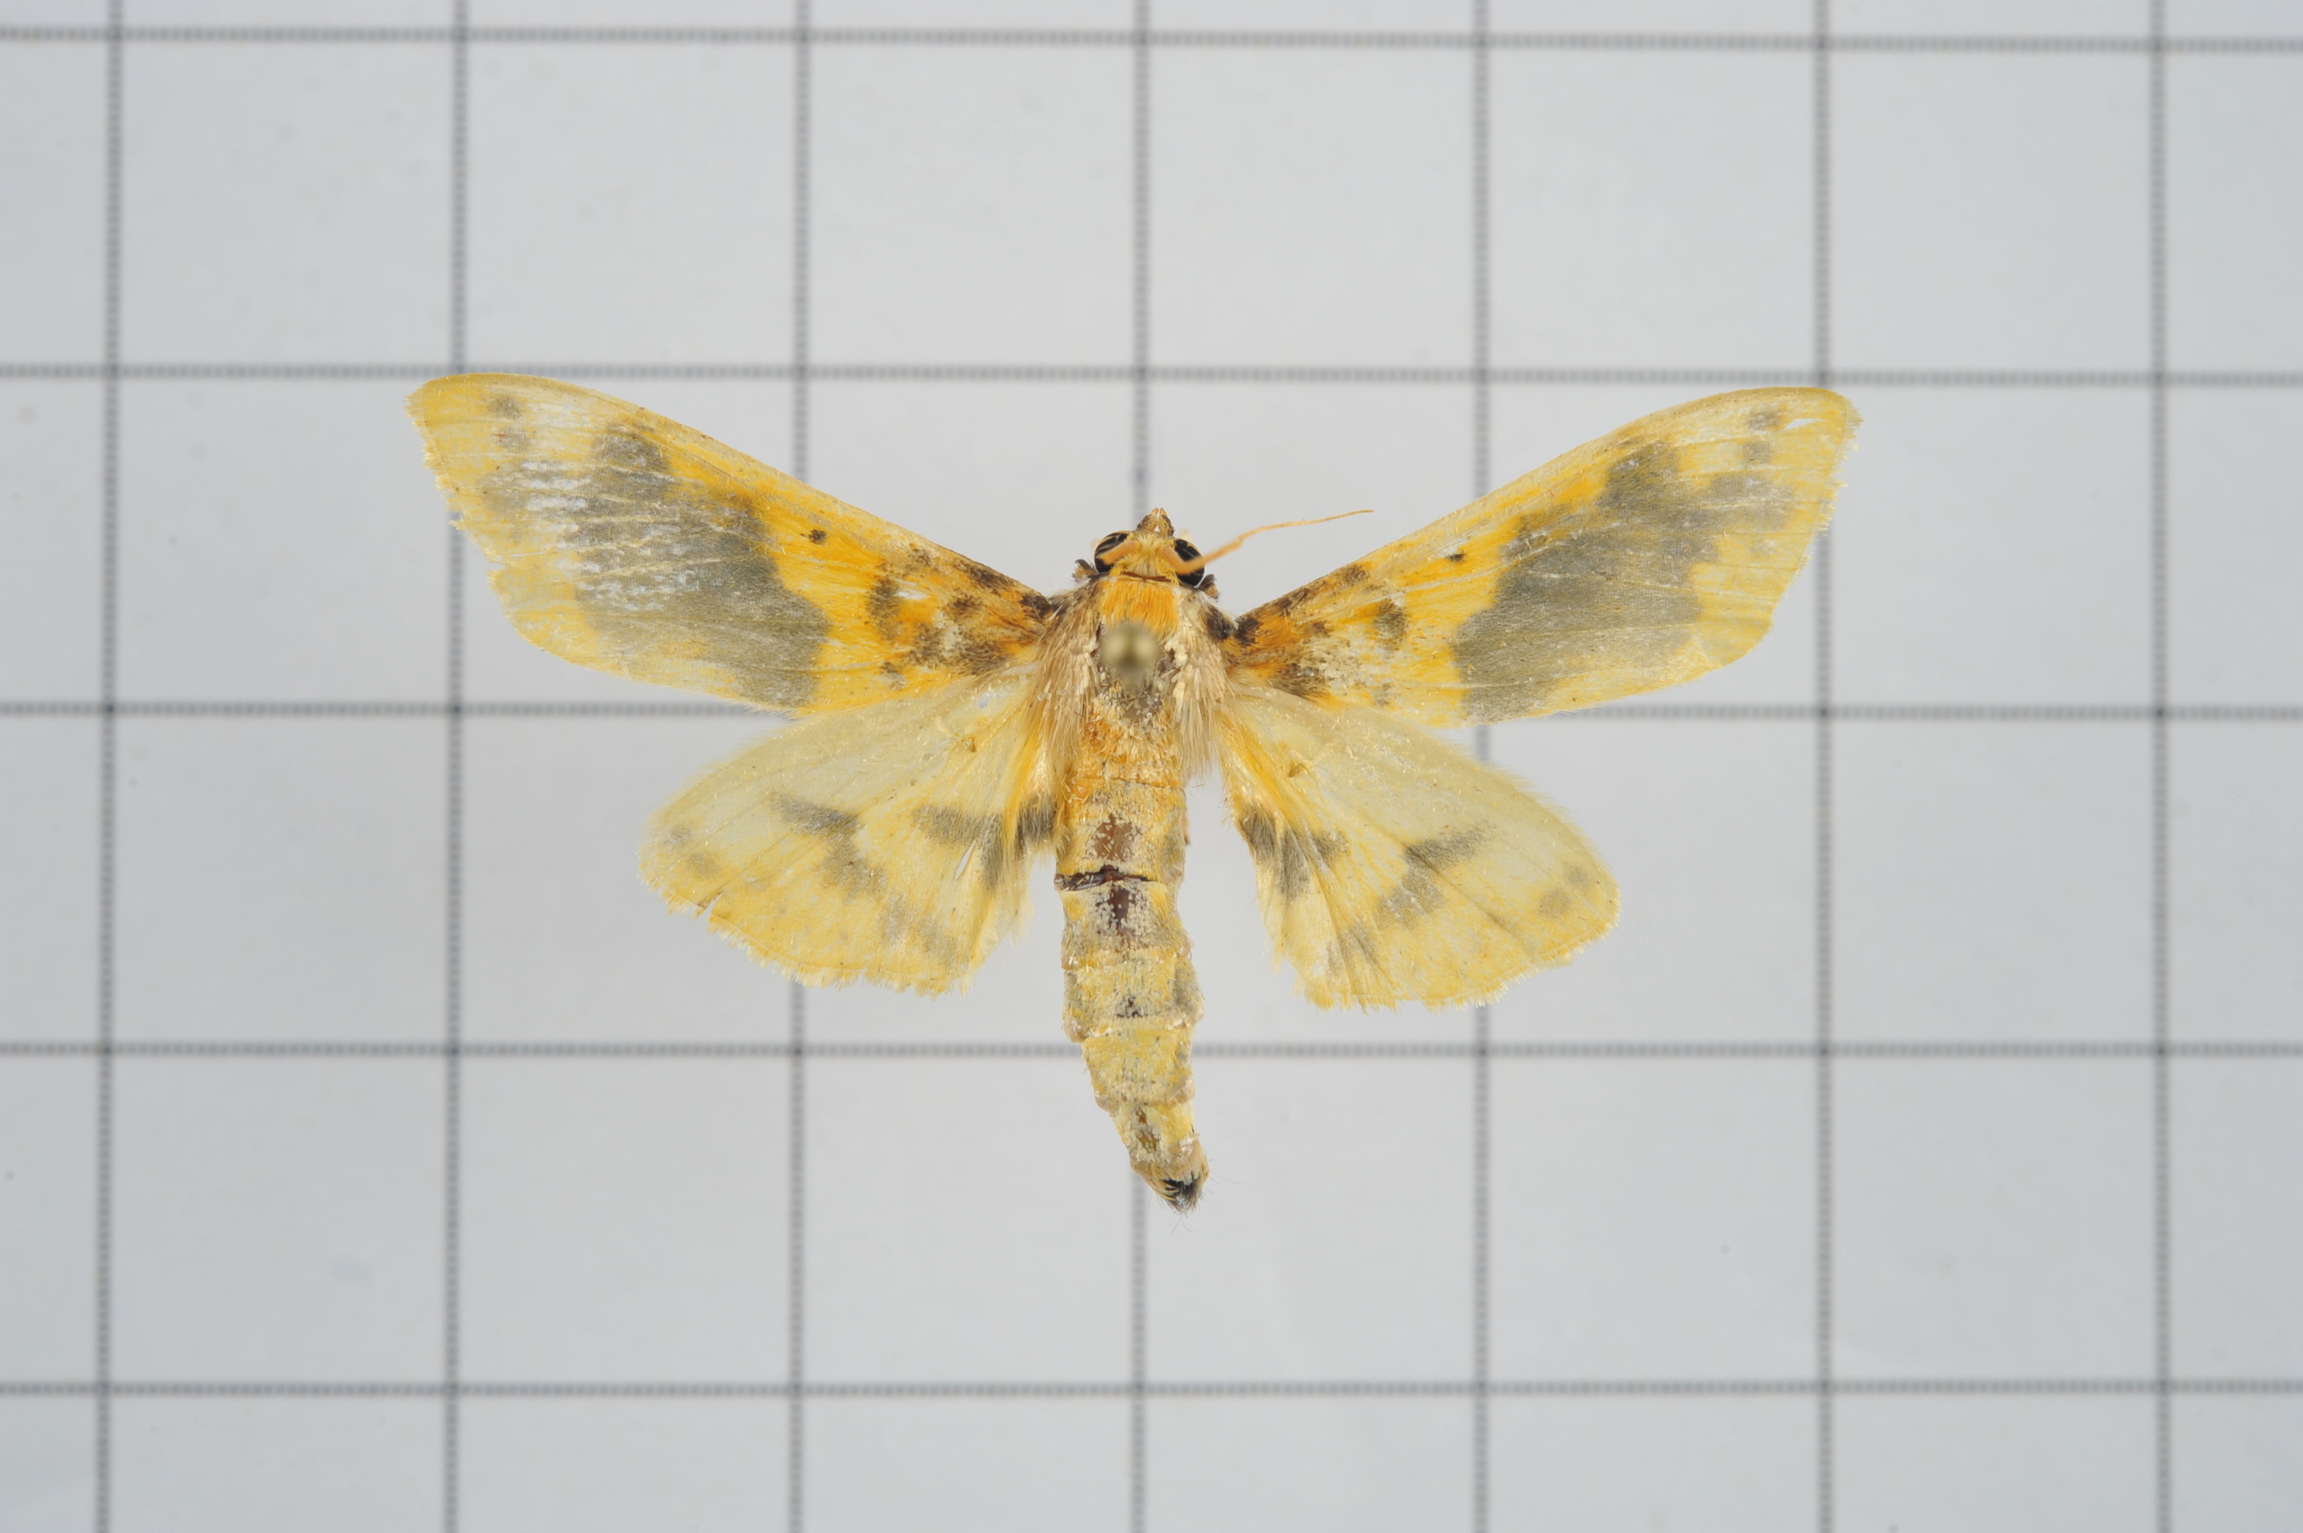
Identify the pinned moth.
Pachynoa thoosalis
